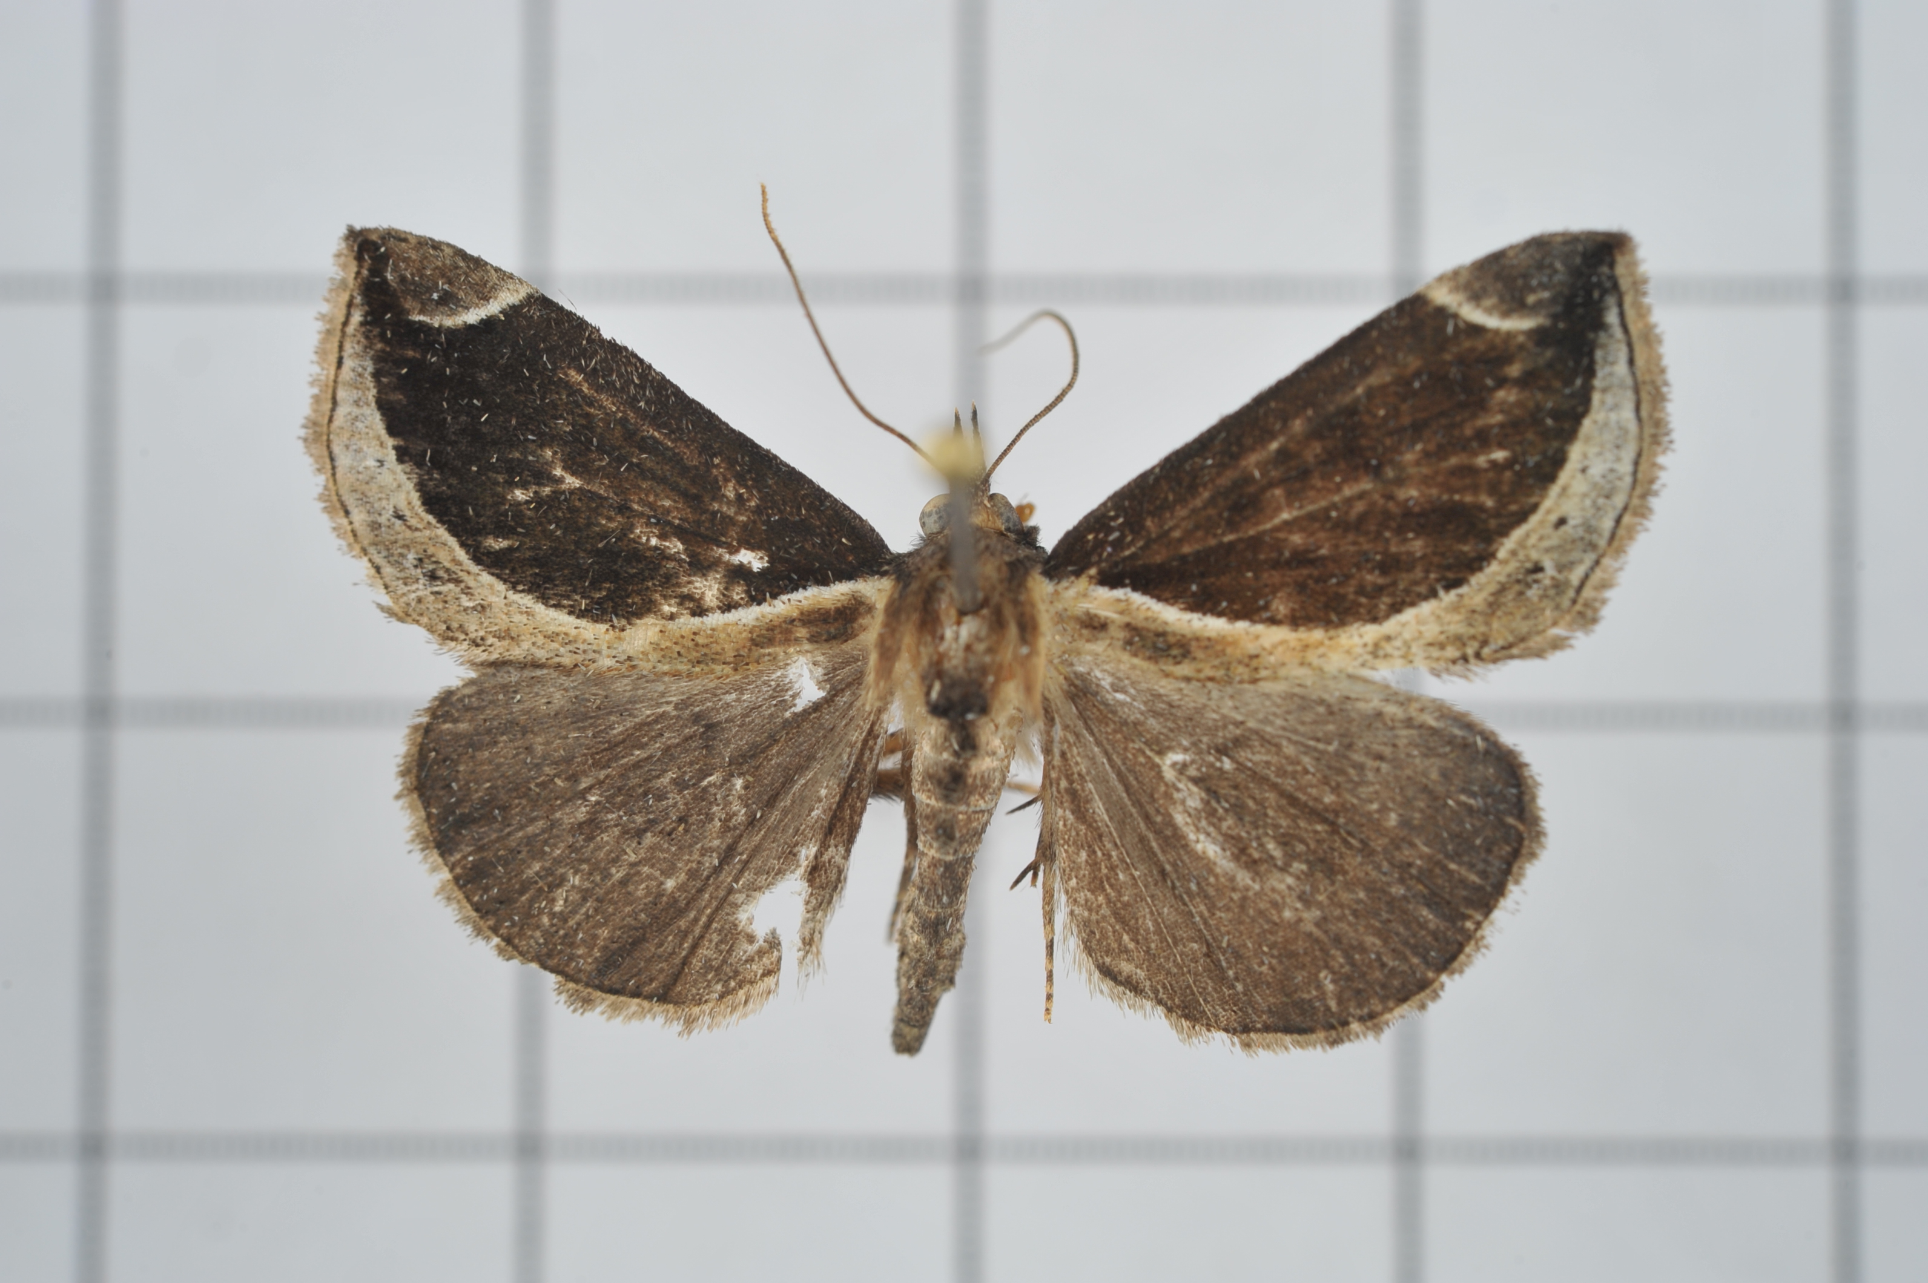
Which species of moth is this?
Hypena perspicua
